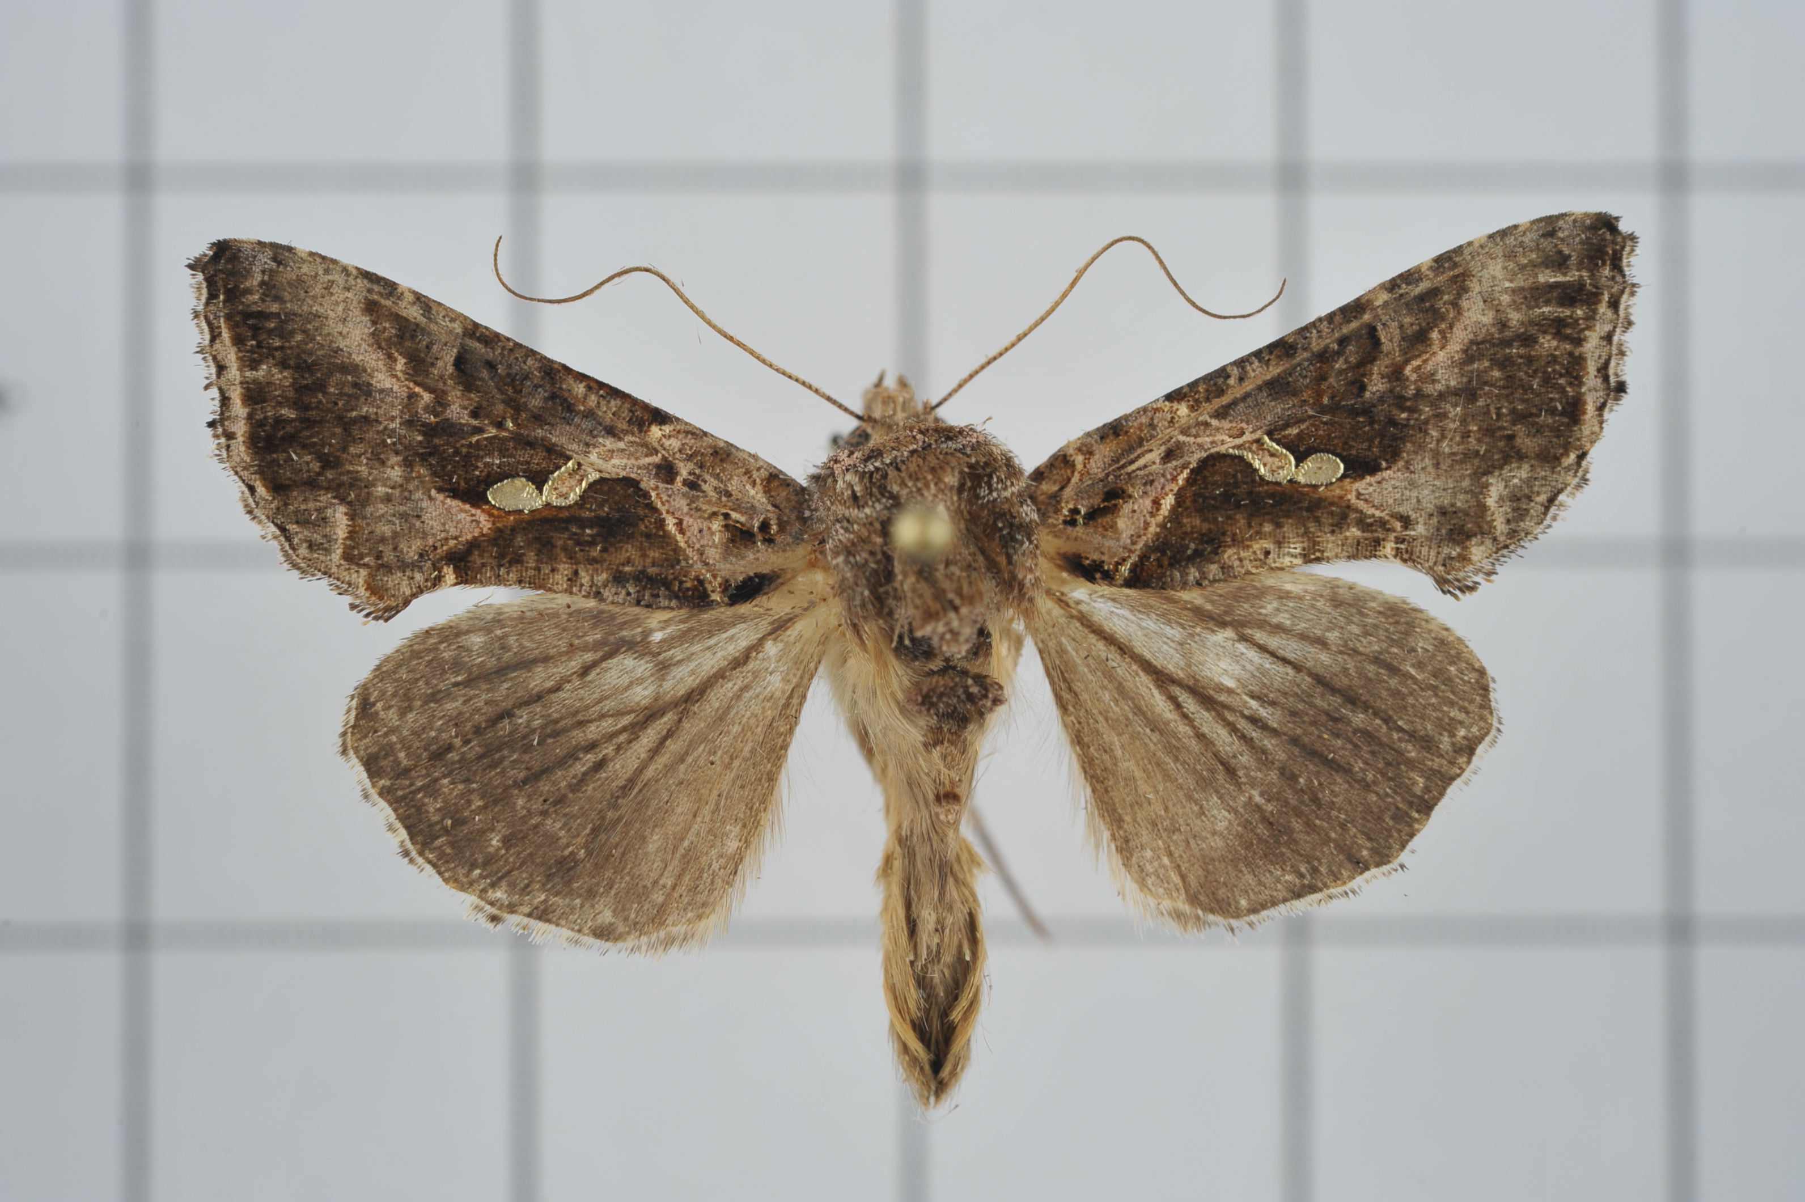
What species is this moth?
Chrysodeixis illuminata
